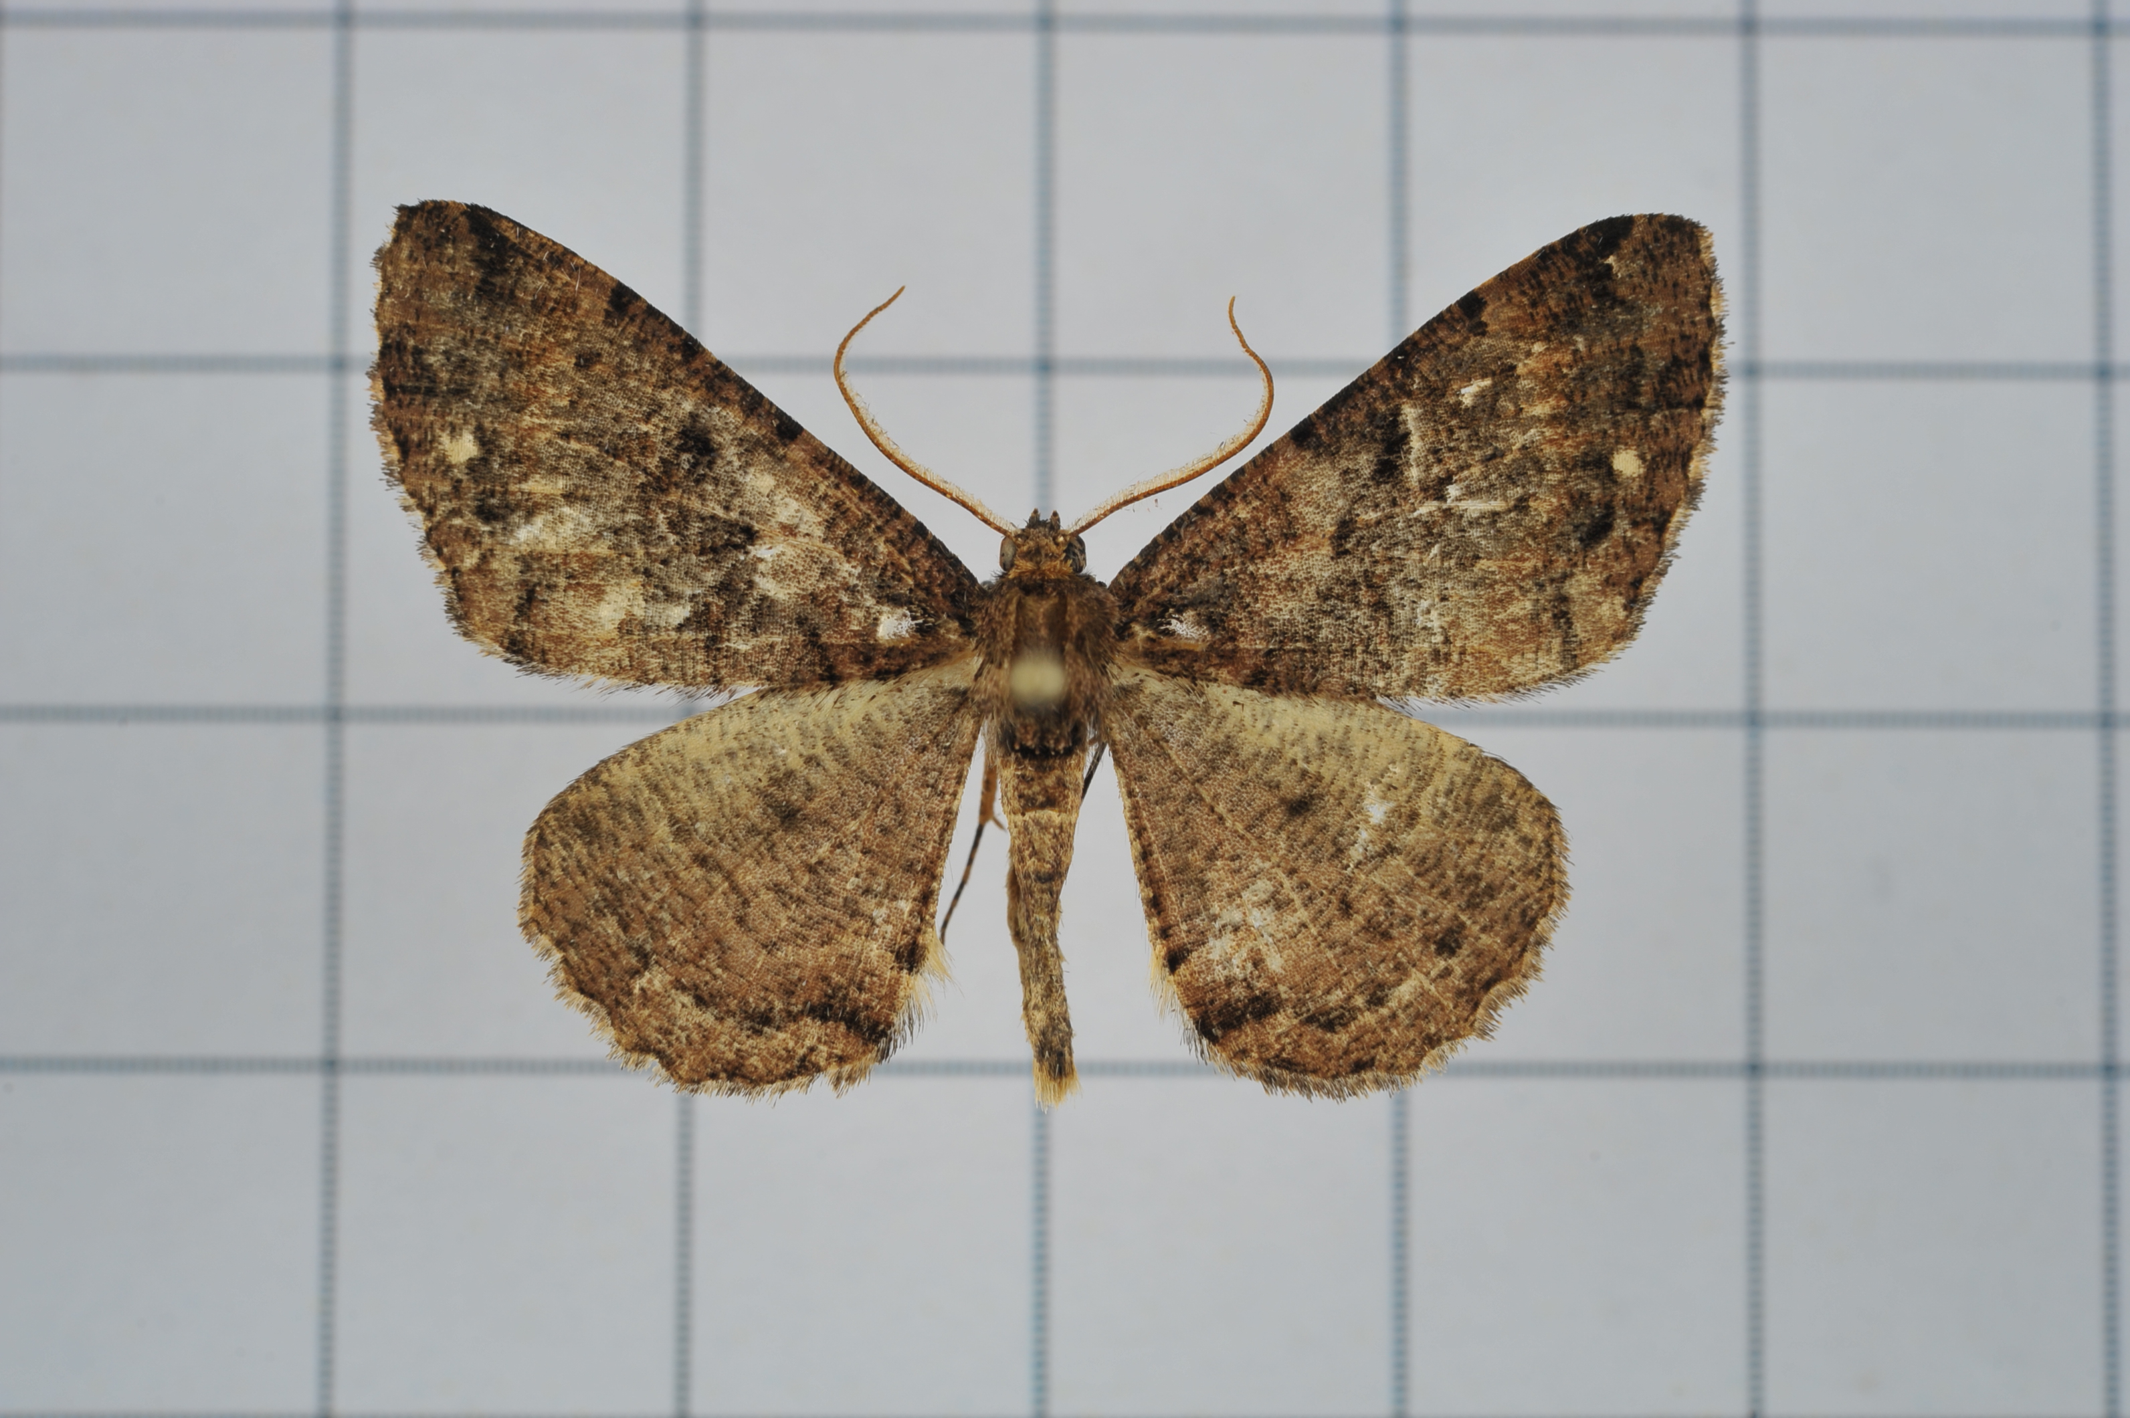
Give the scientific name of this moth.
Parectropis subflava
